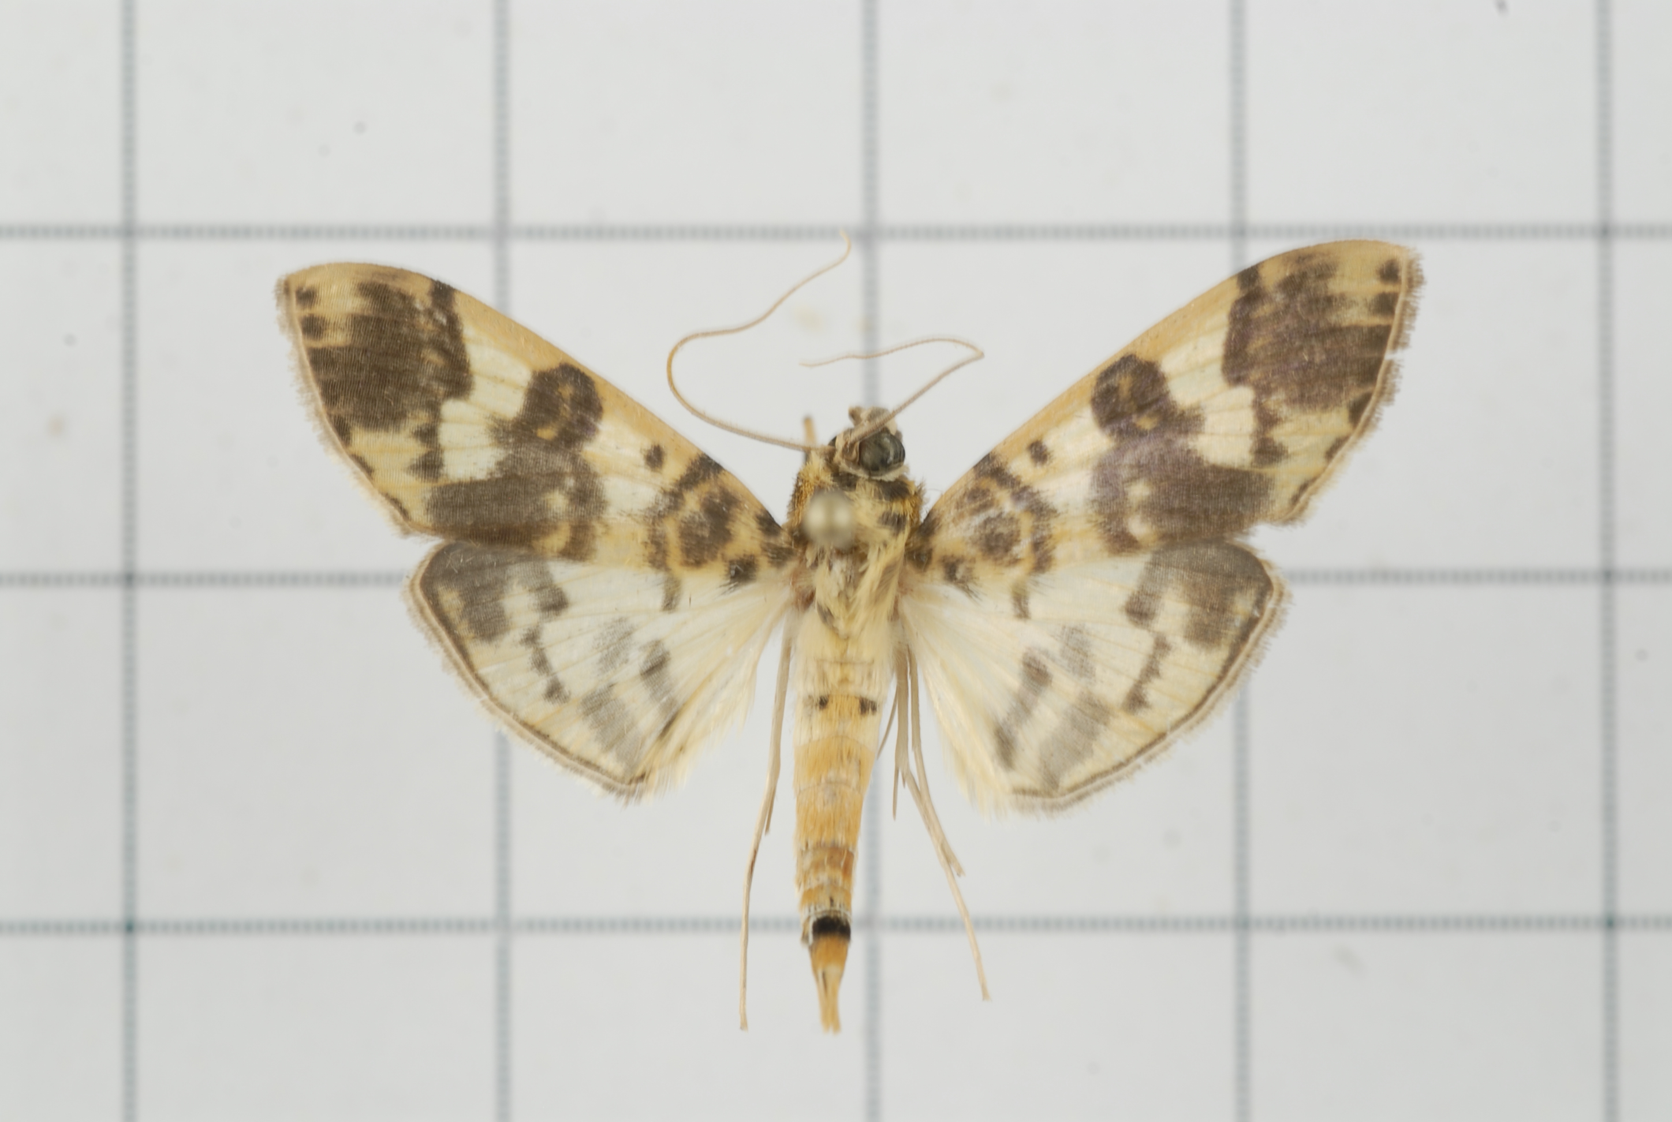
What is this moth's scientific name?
Patania iopasalis
